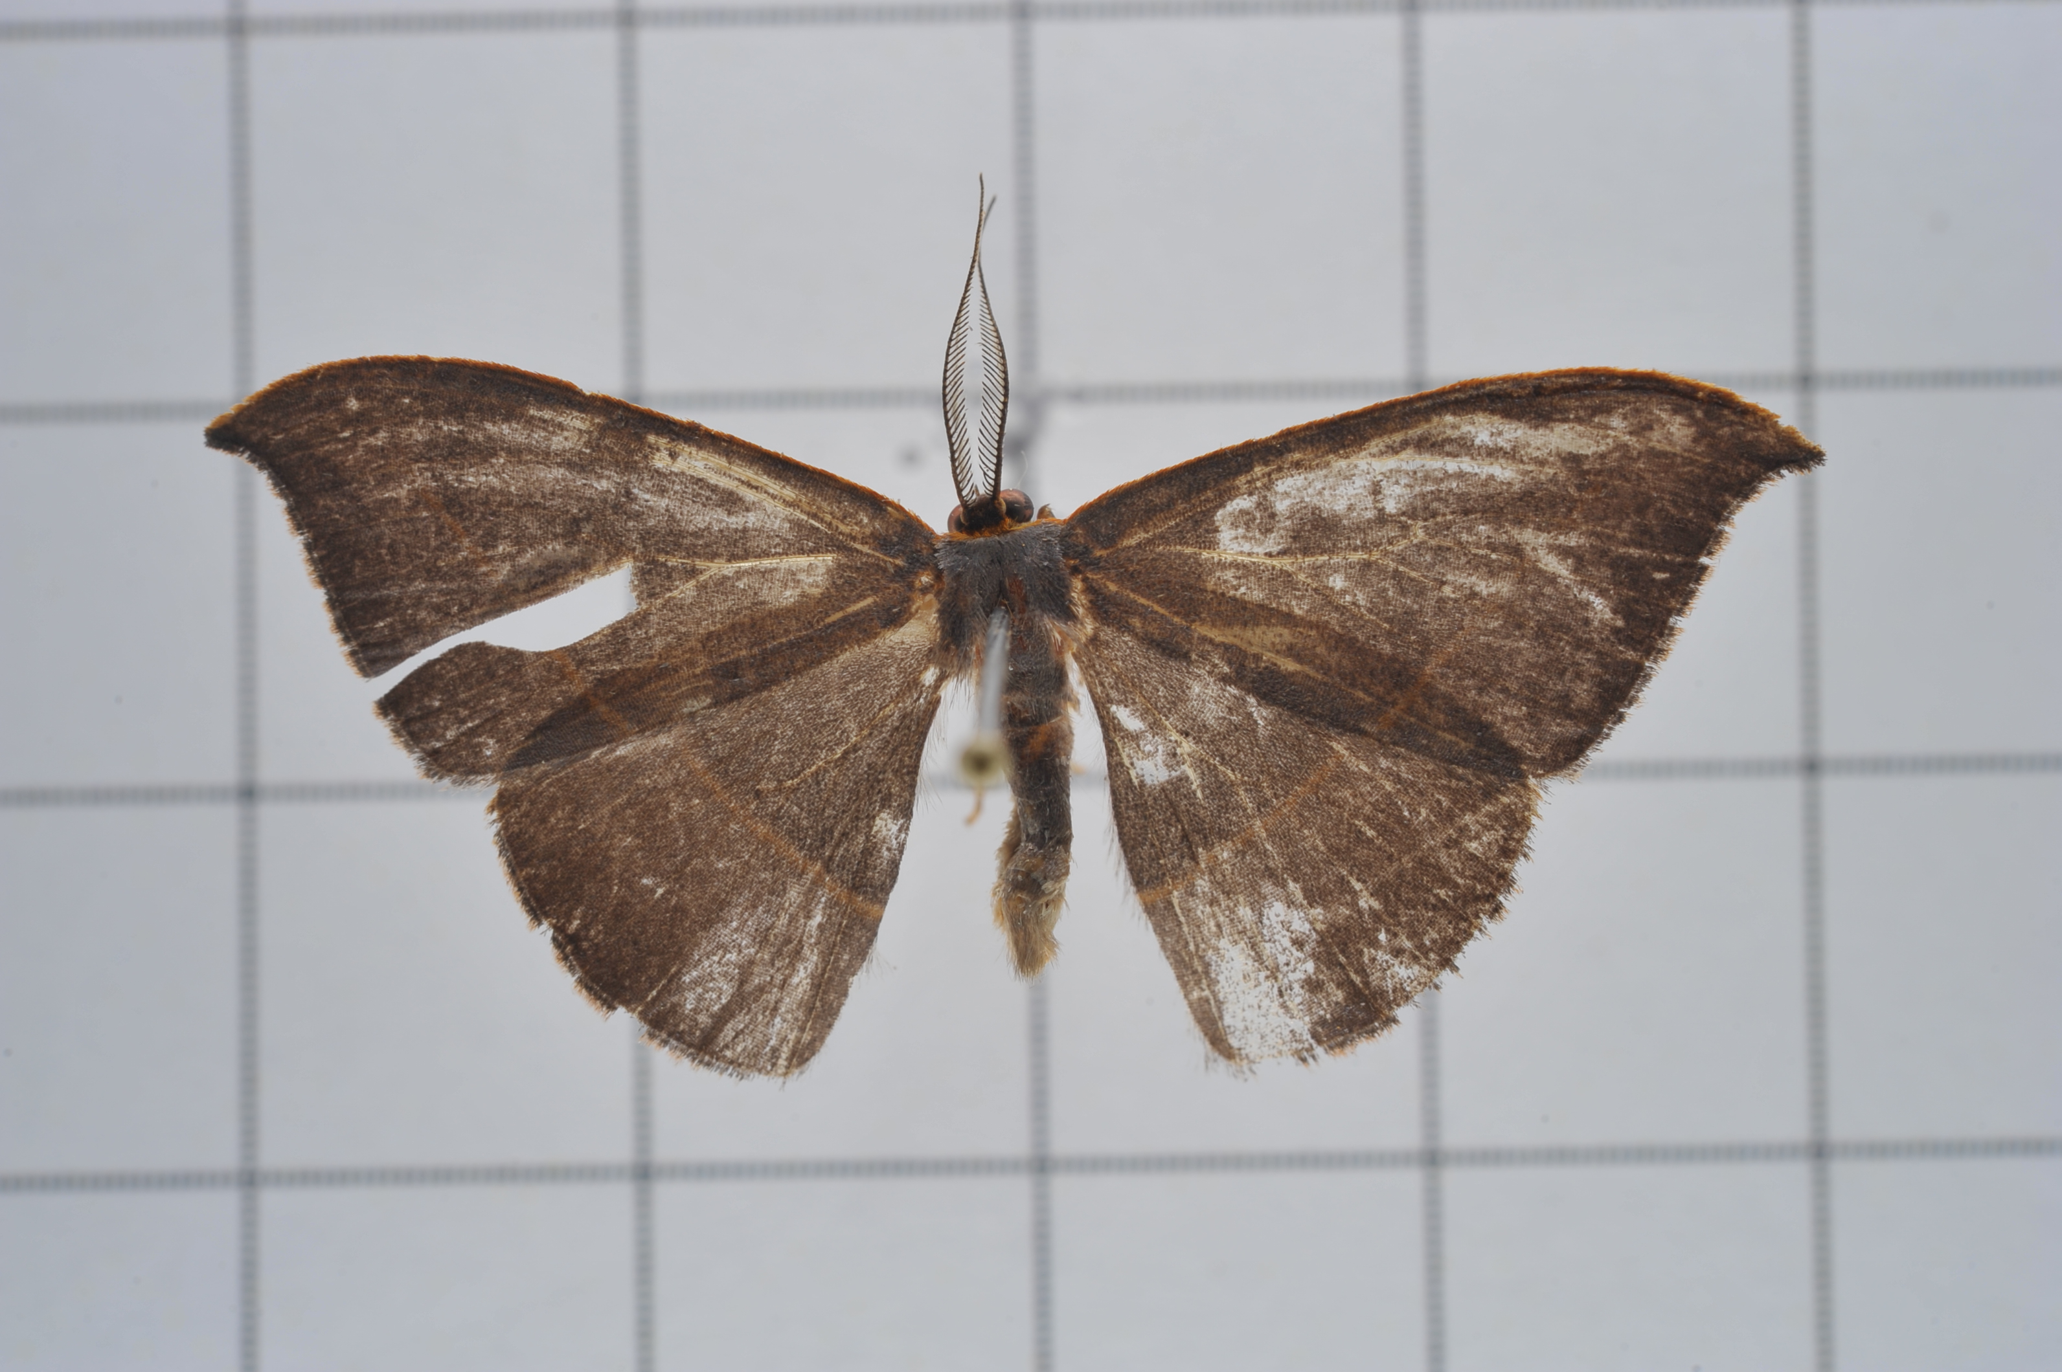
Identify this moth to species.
Microblepsis violacea
